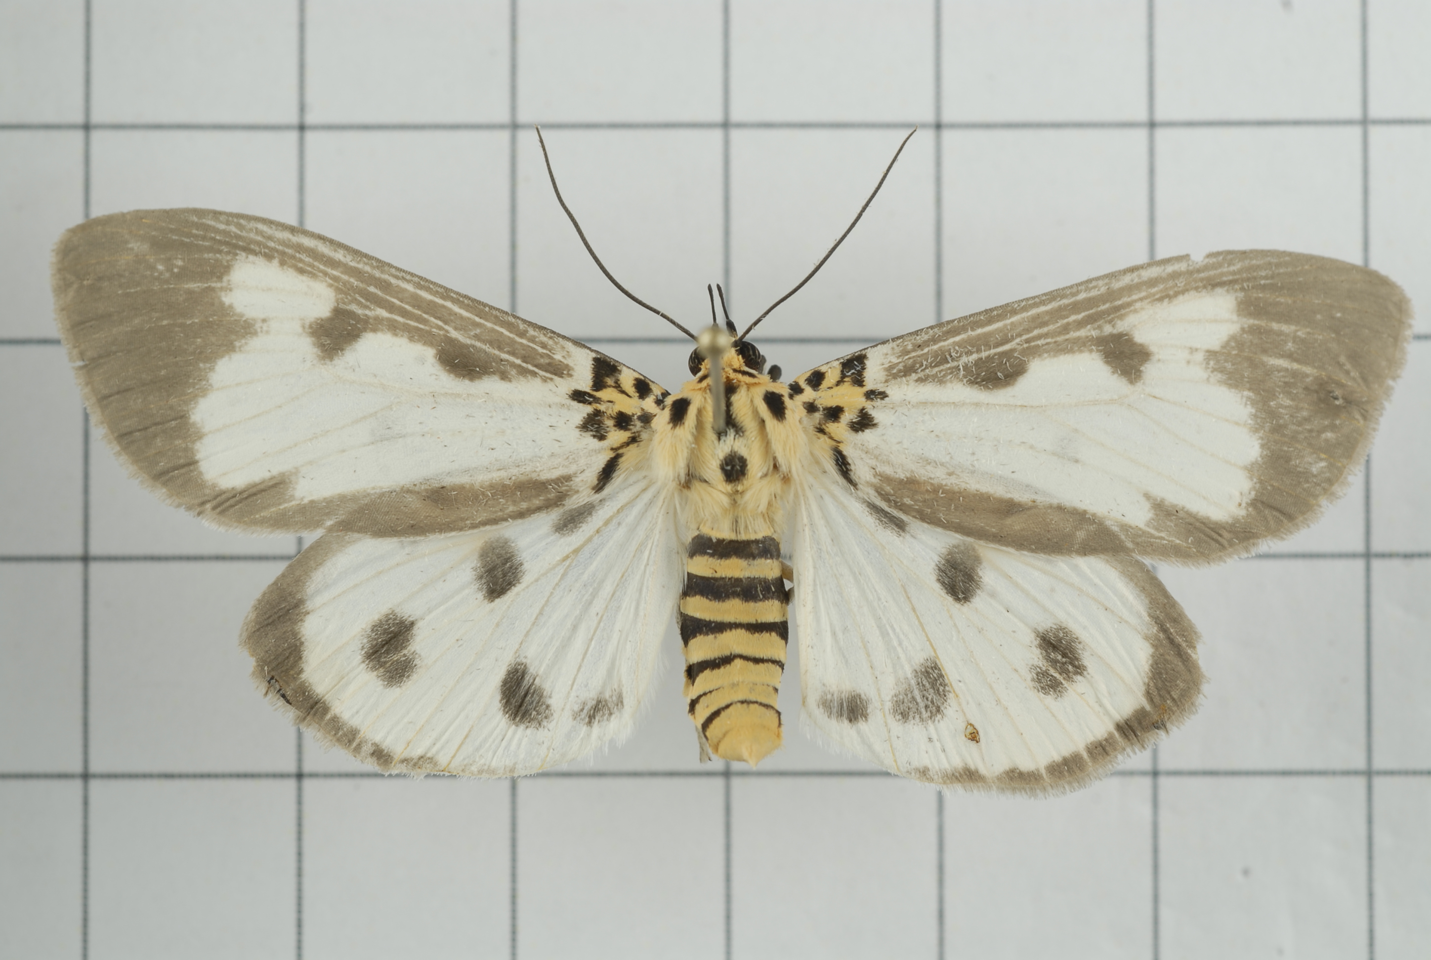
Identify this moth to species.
Asota plana lacteata
